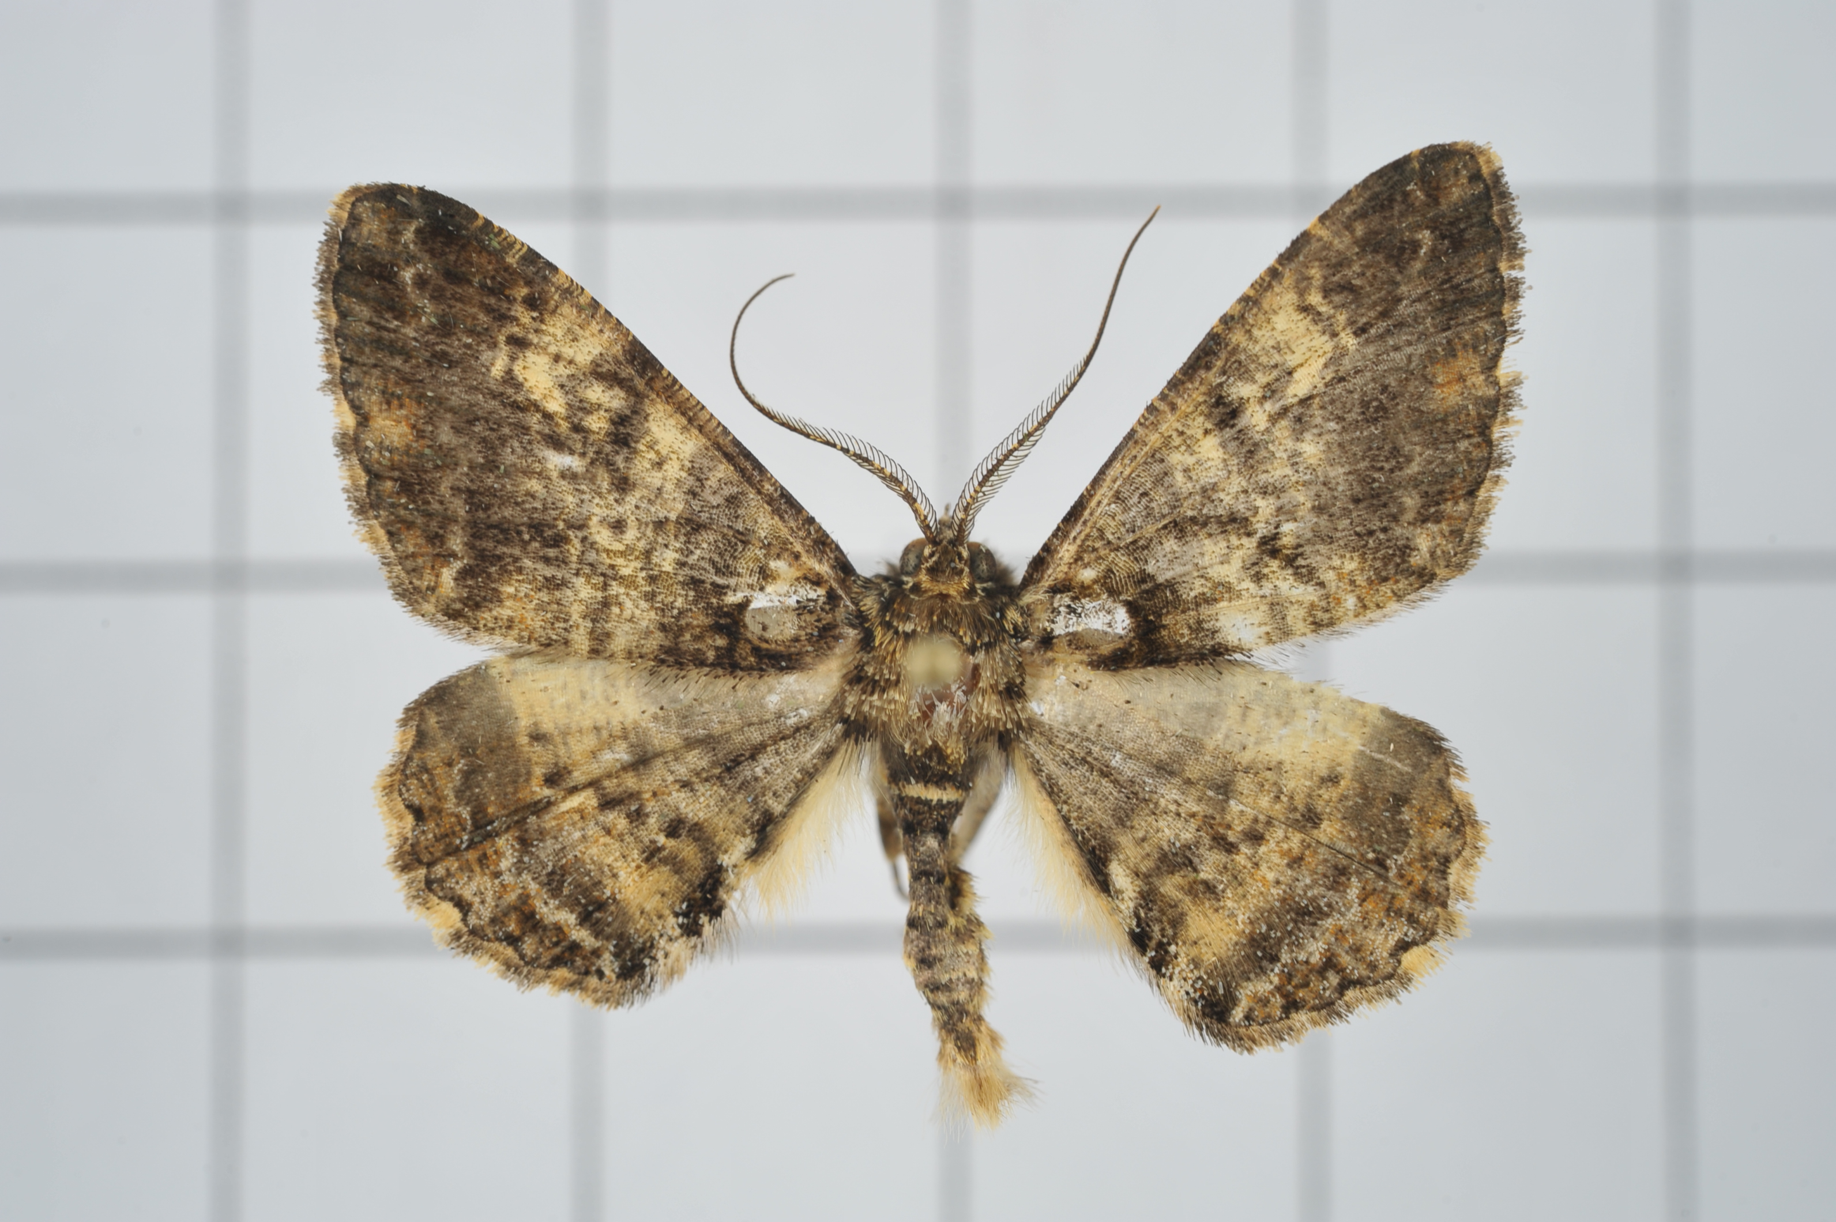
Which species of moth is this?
Alcis taiwanovariegata
